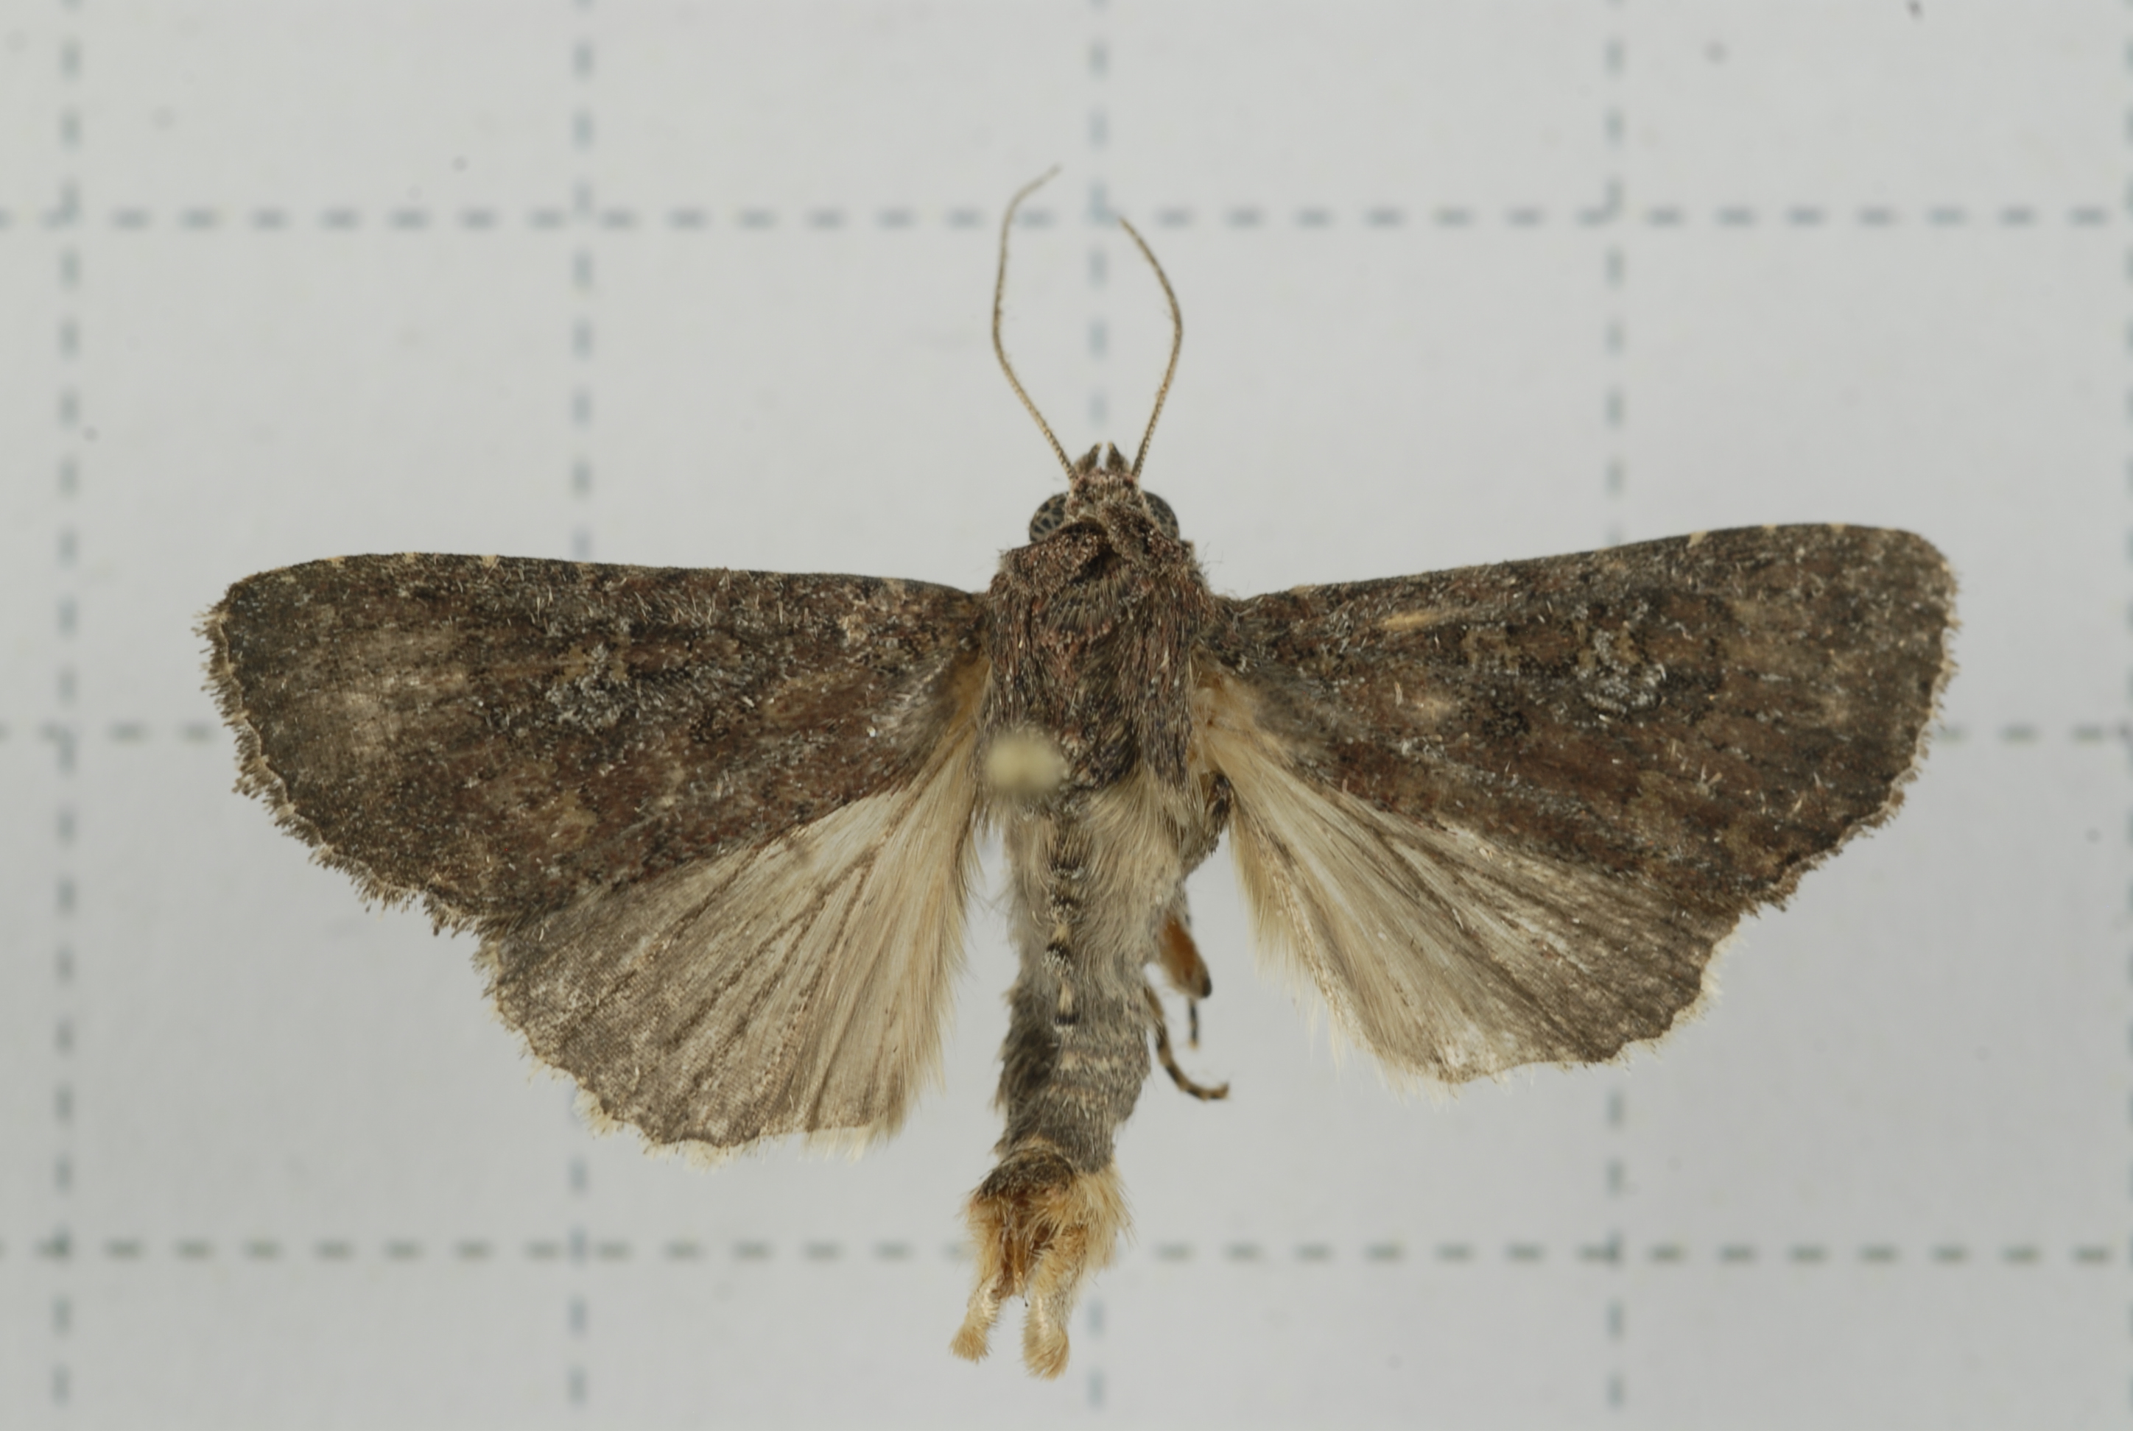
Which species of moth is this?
Condica illecta
